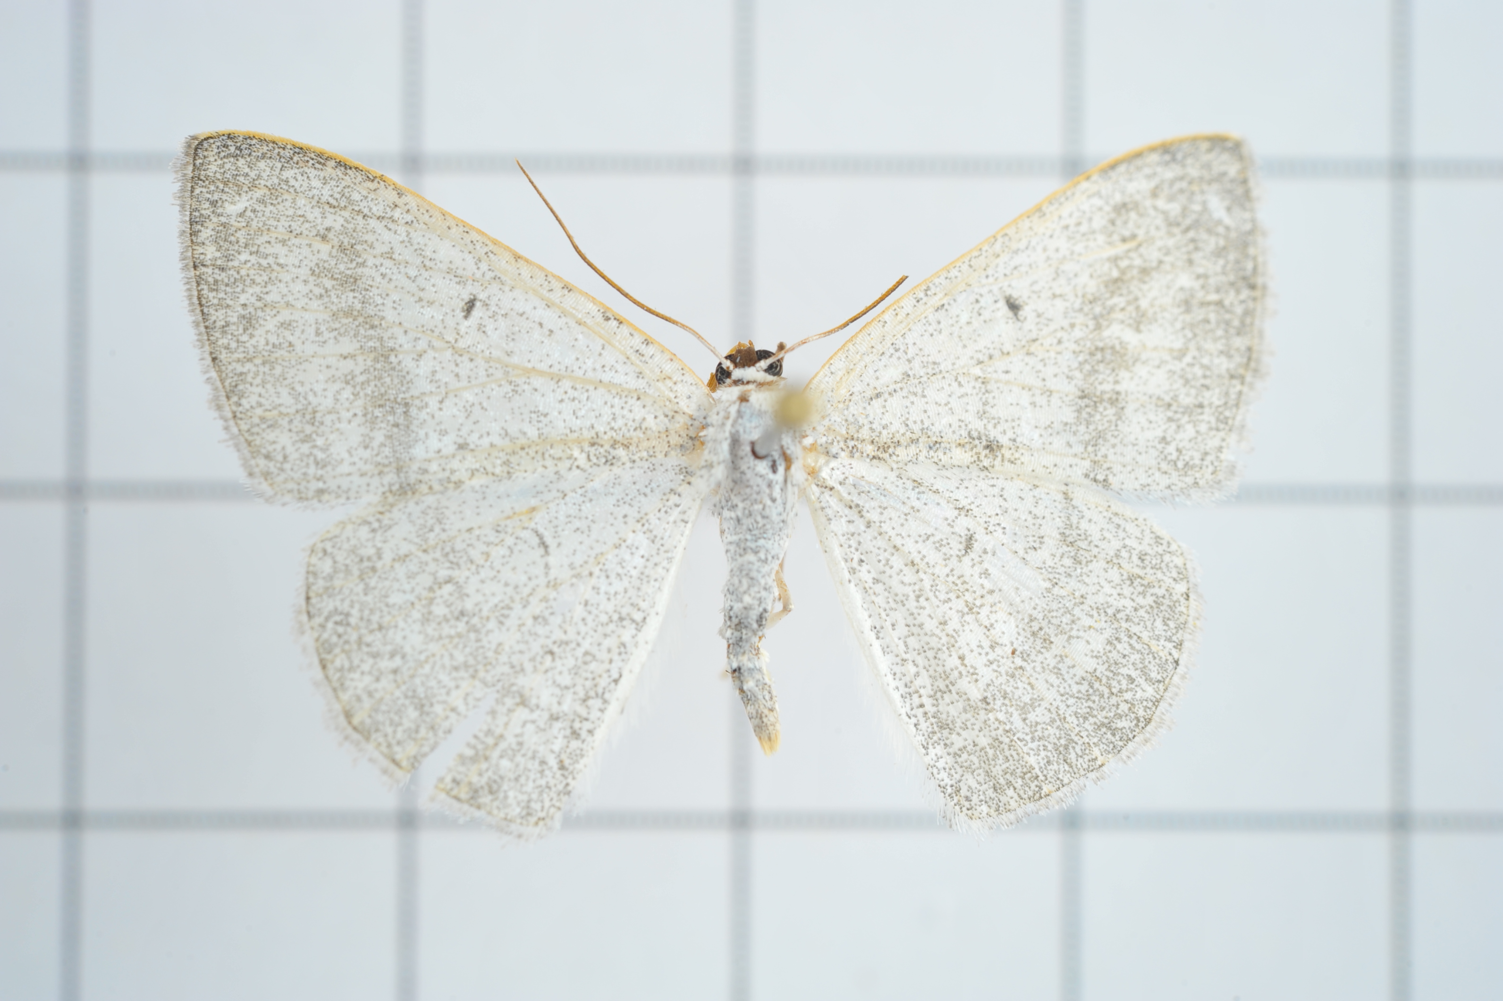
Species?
Lomographa platyleucata marginata
